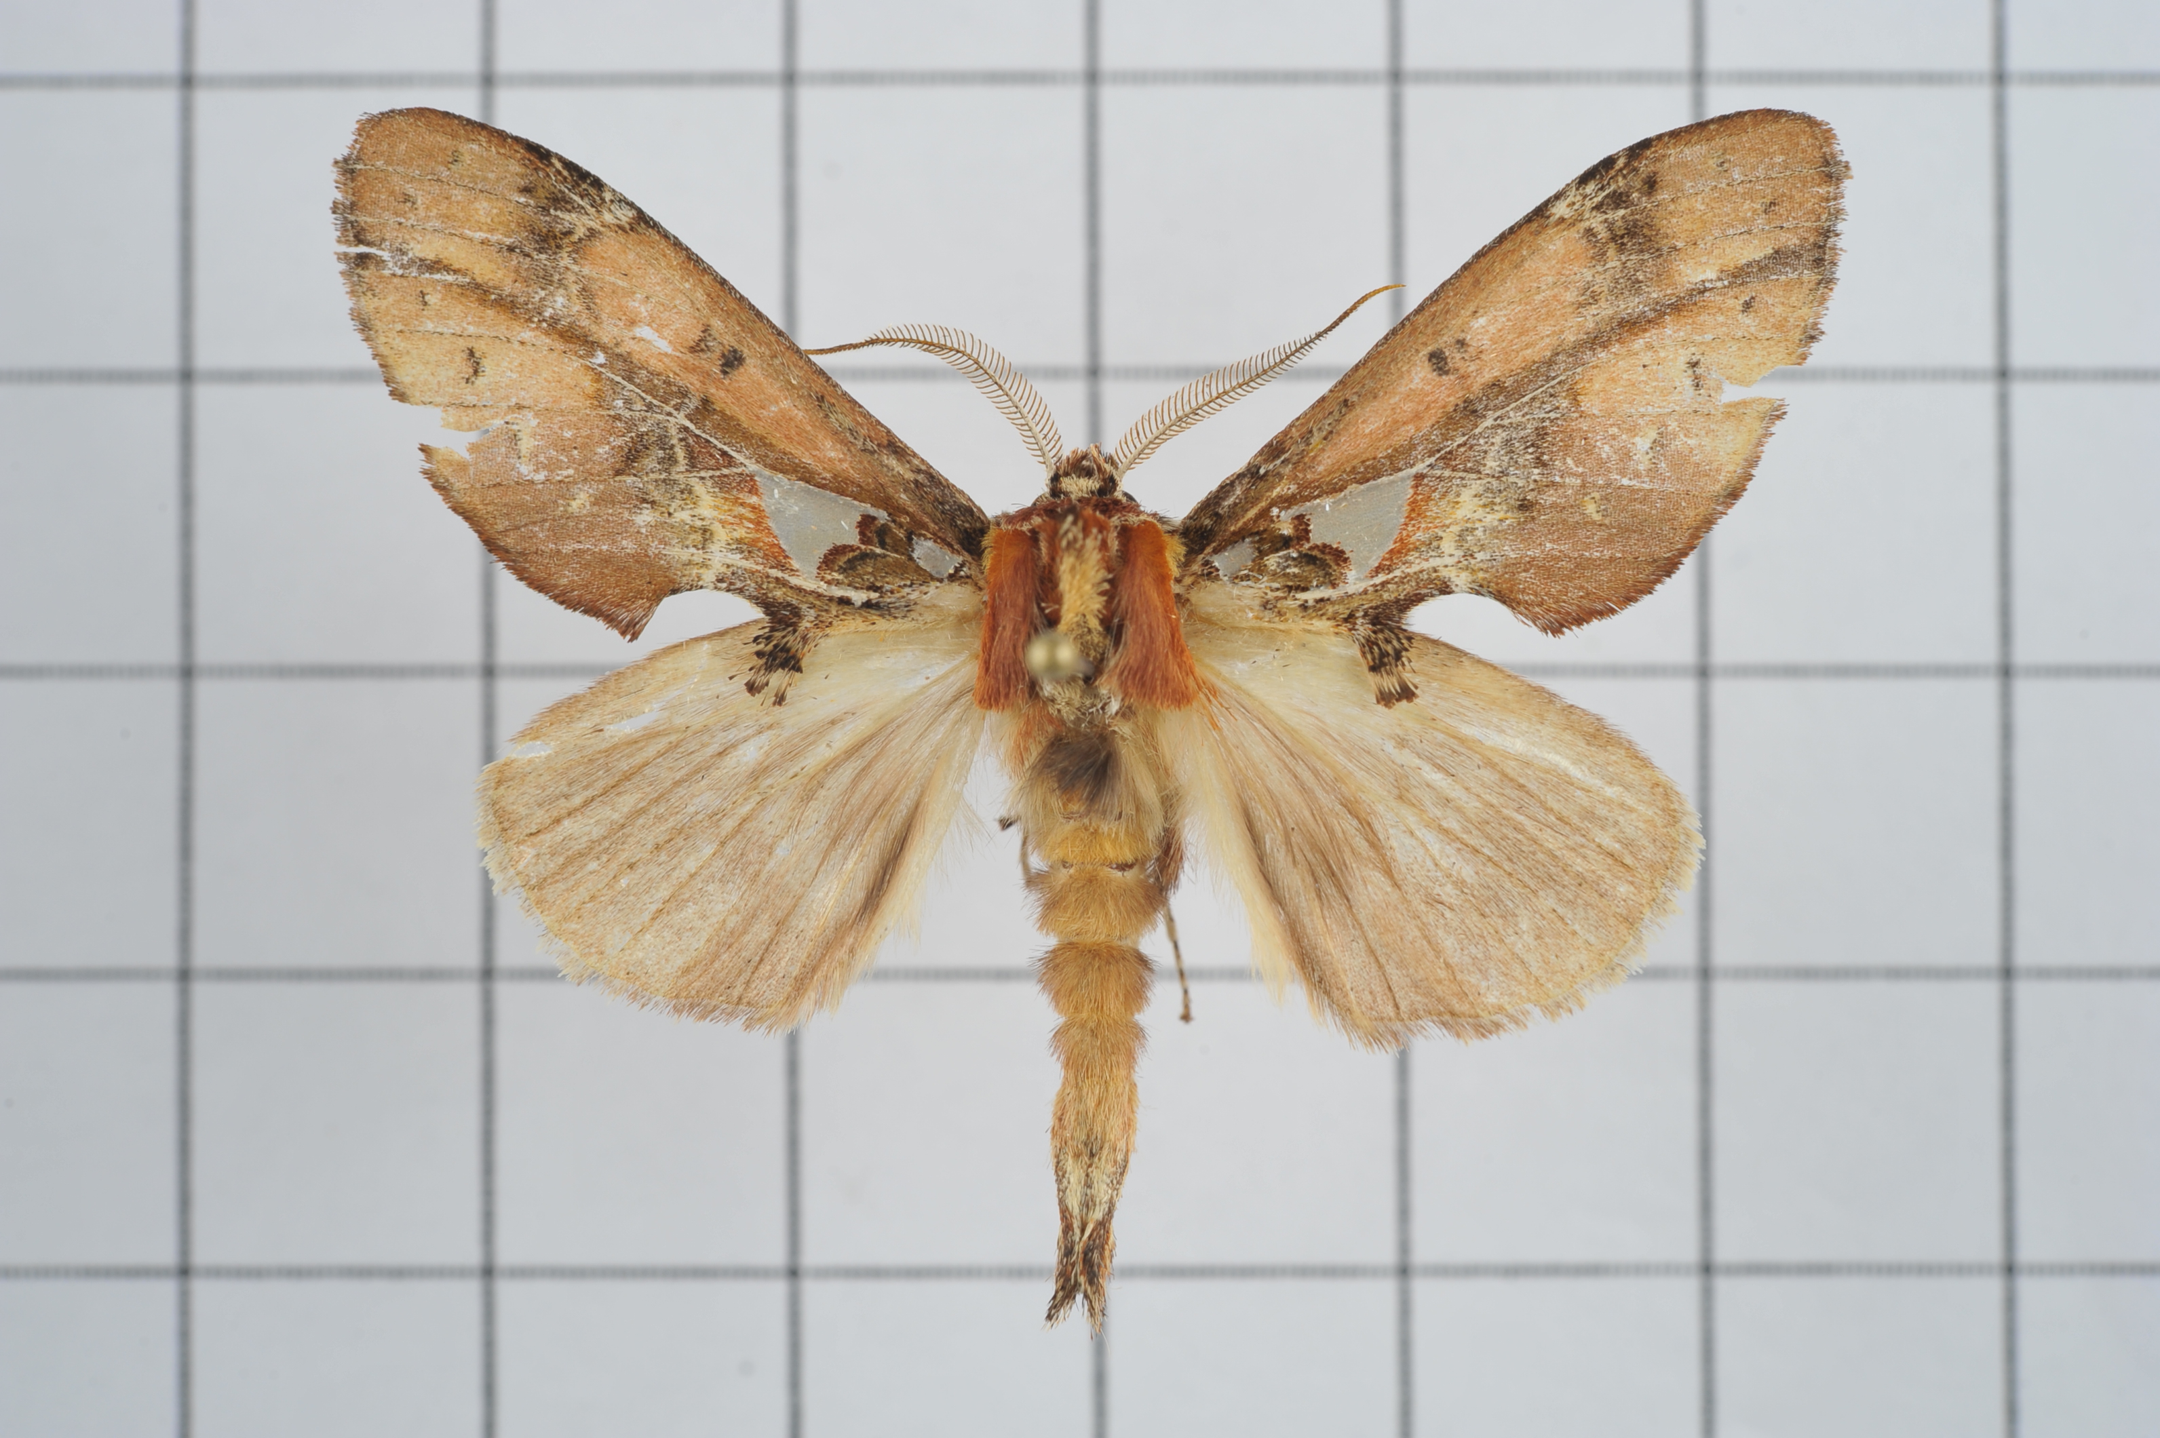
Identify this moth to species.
Ginshachia elongata
